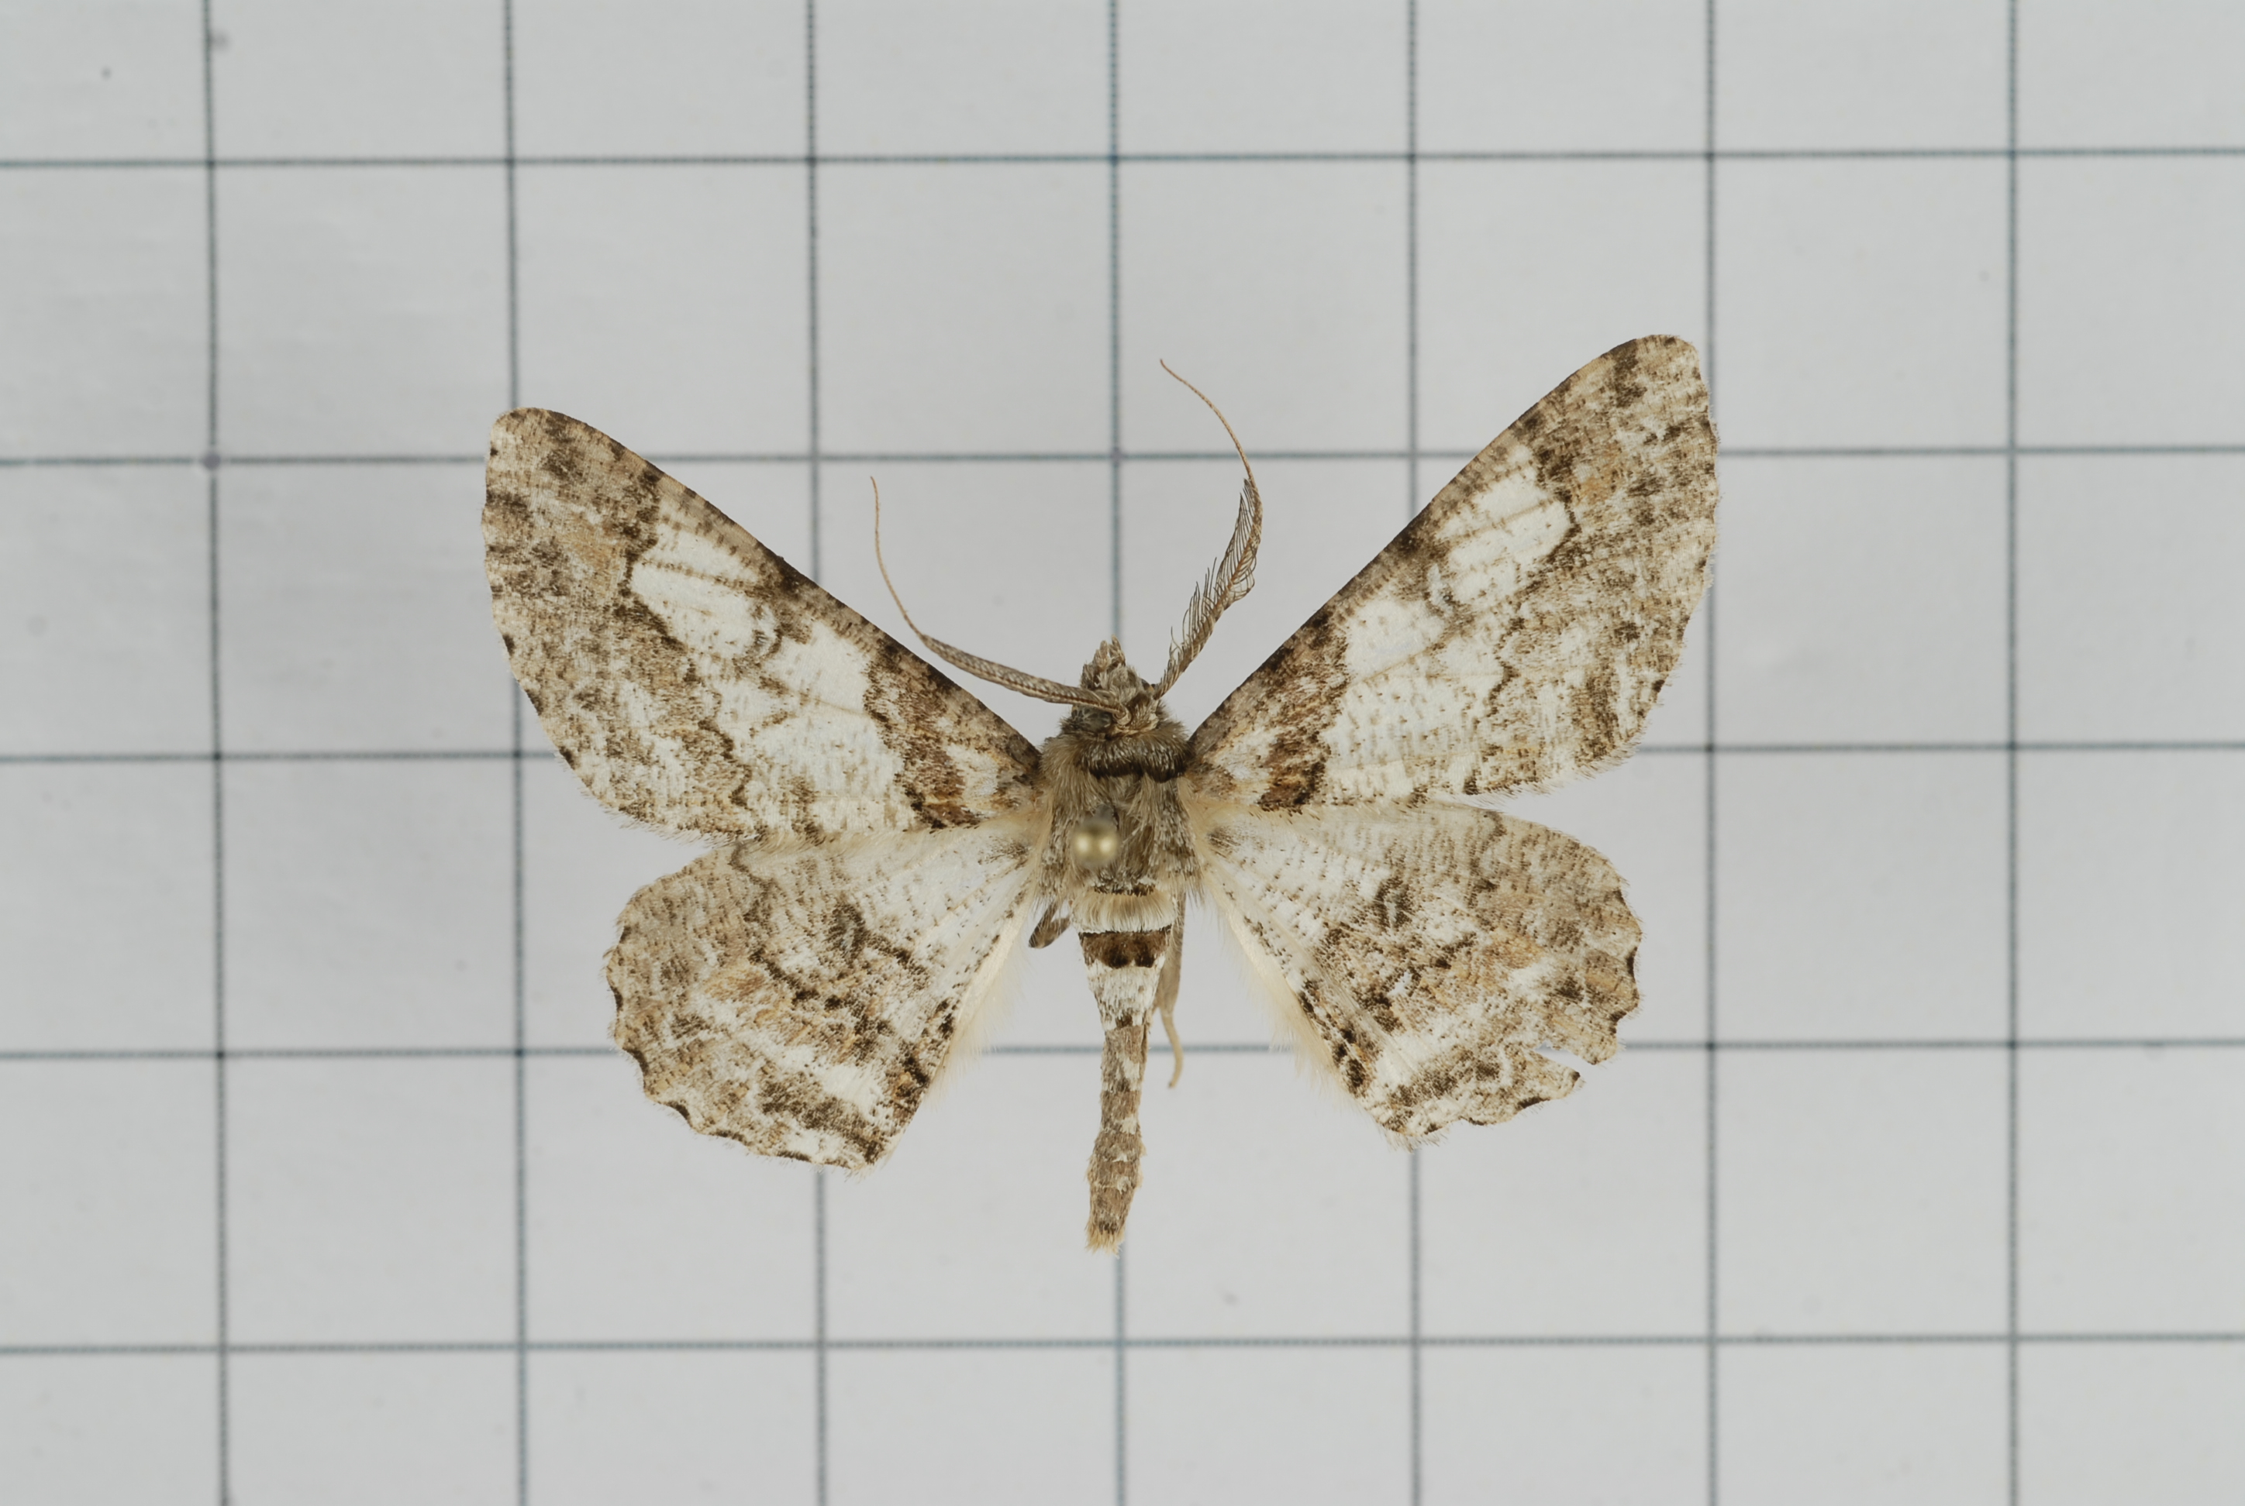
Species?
Cleora fraterna
